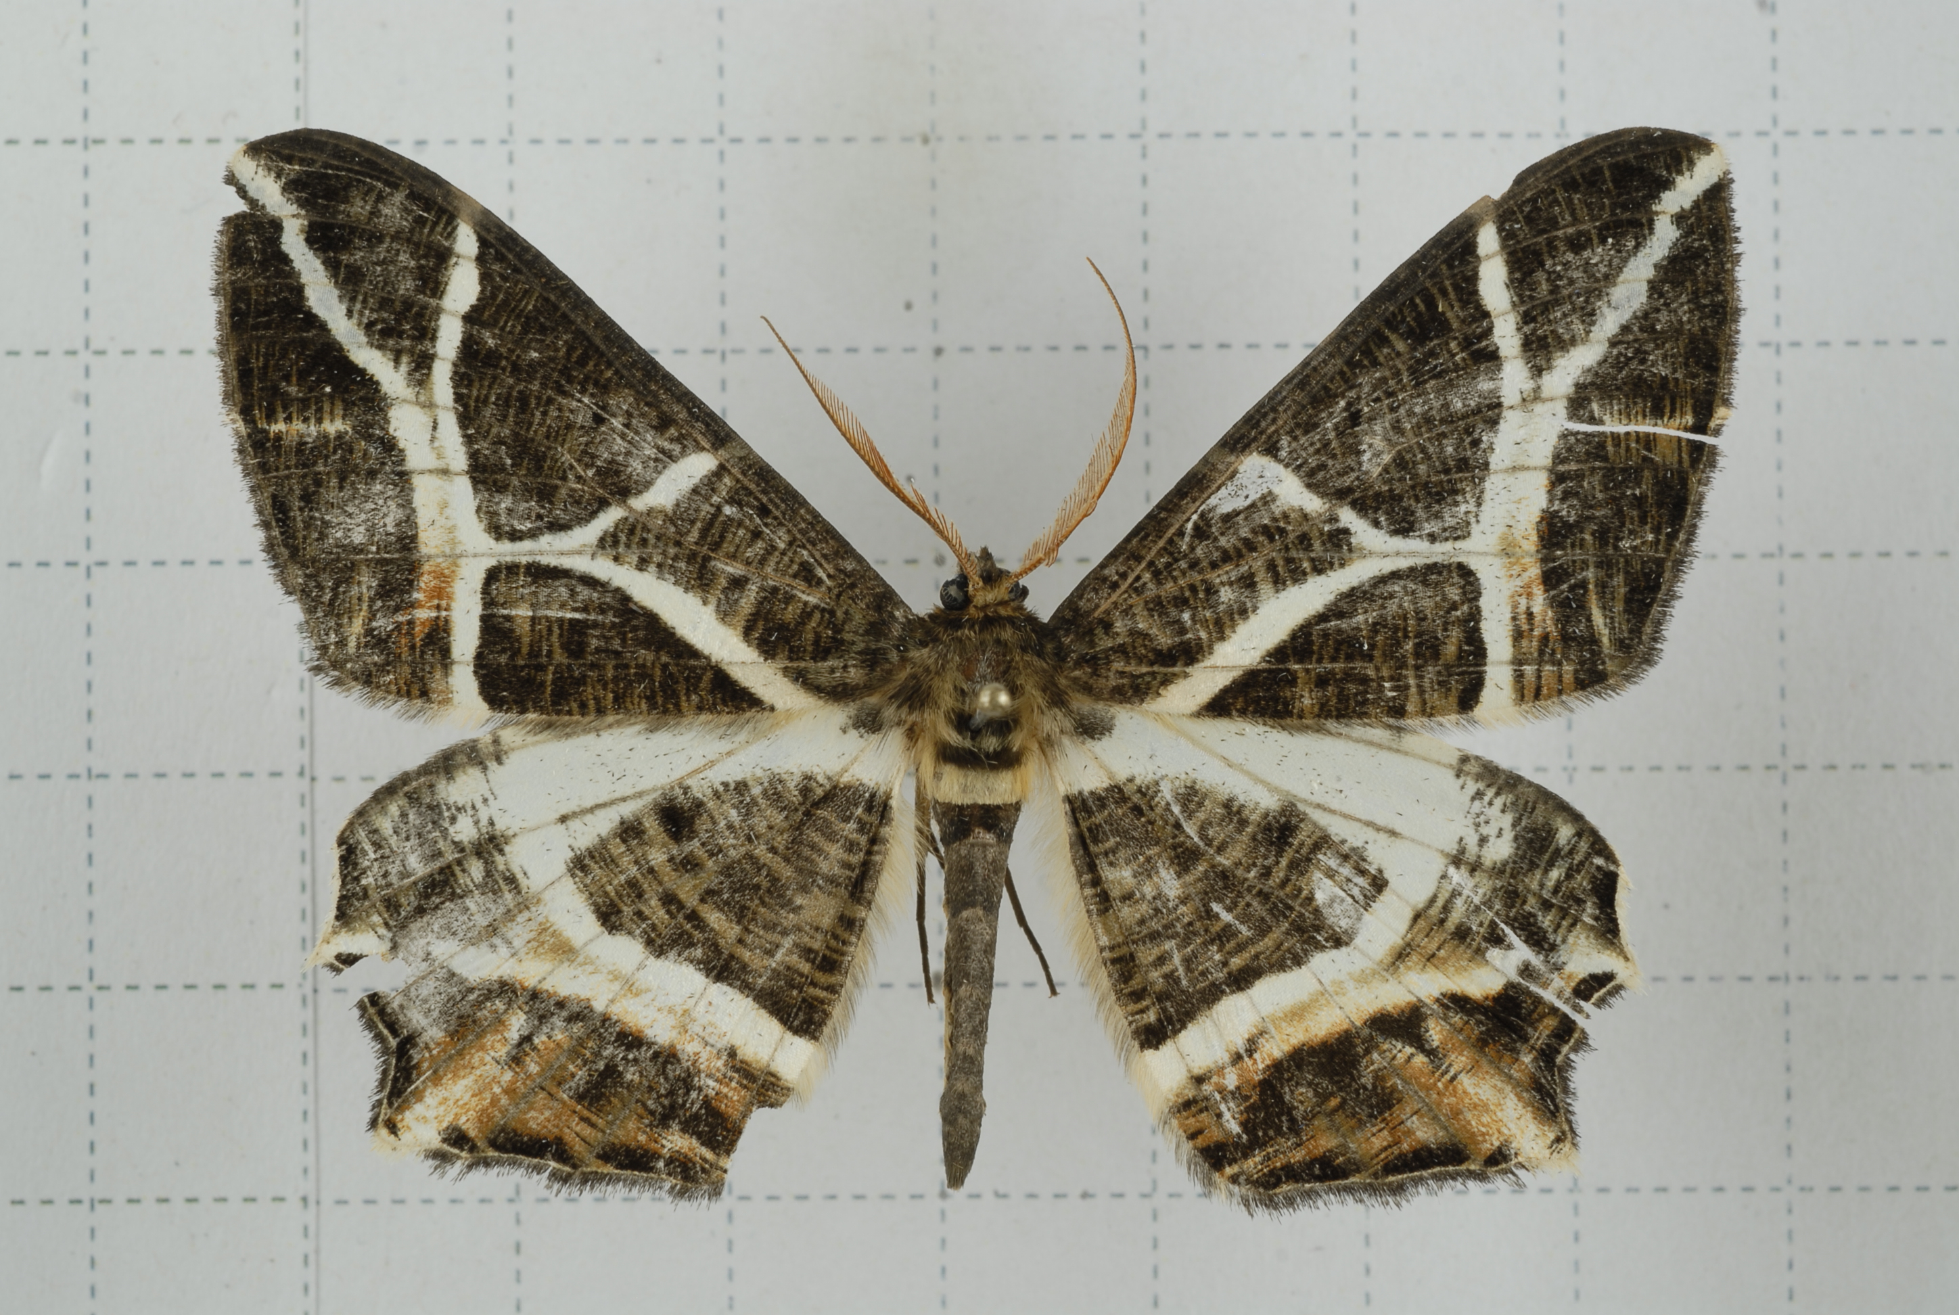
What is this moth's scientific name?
Mesastrape fulguraria fulguraria
